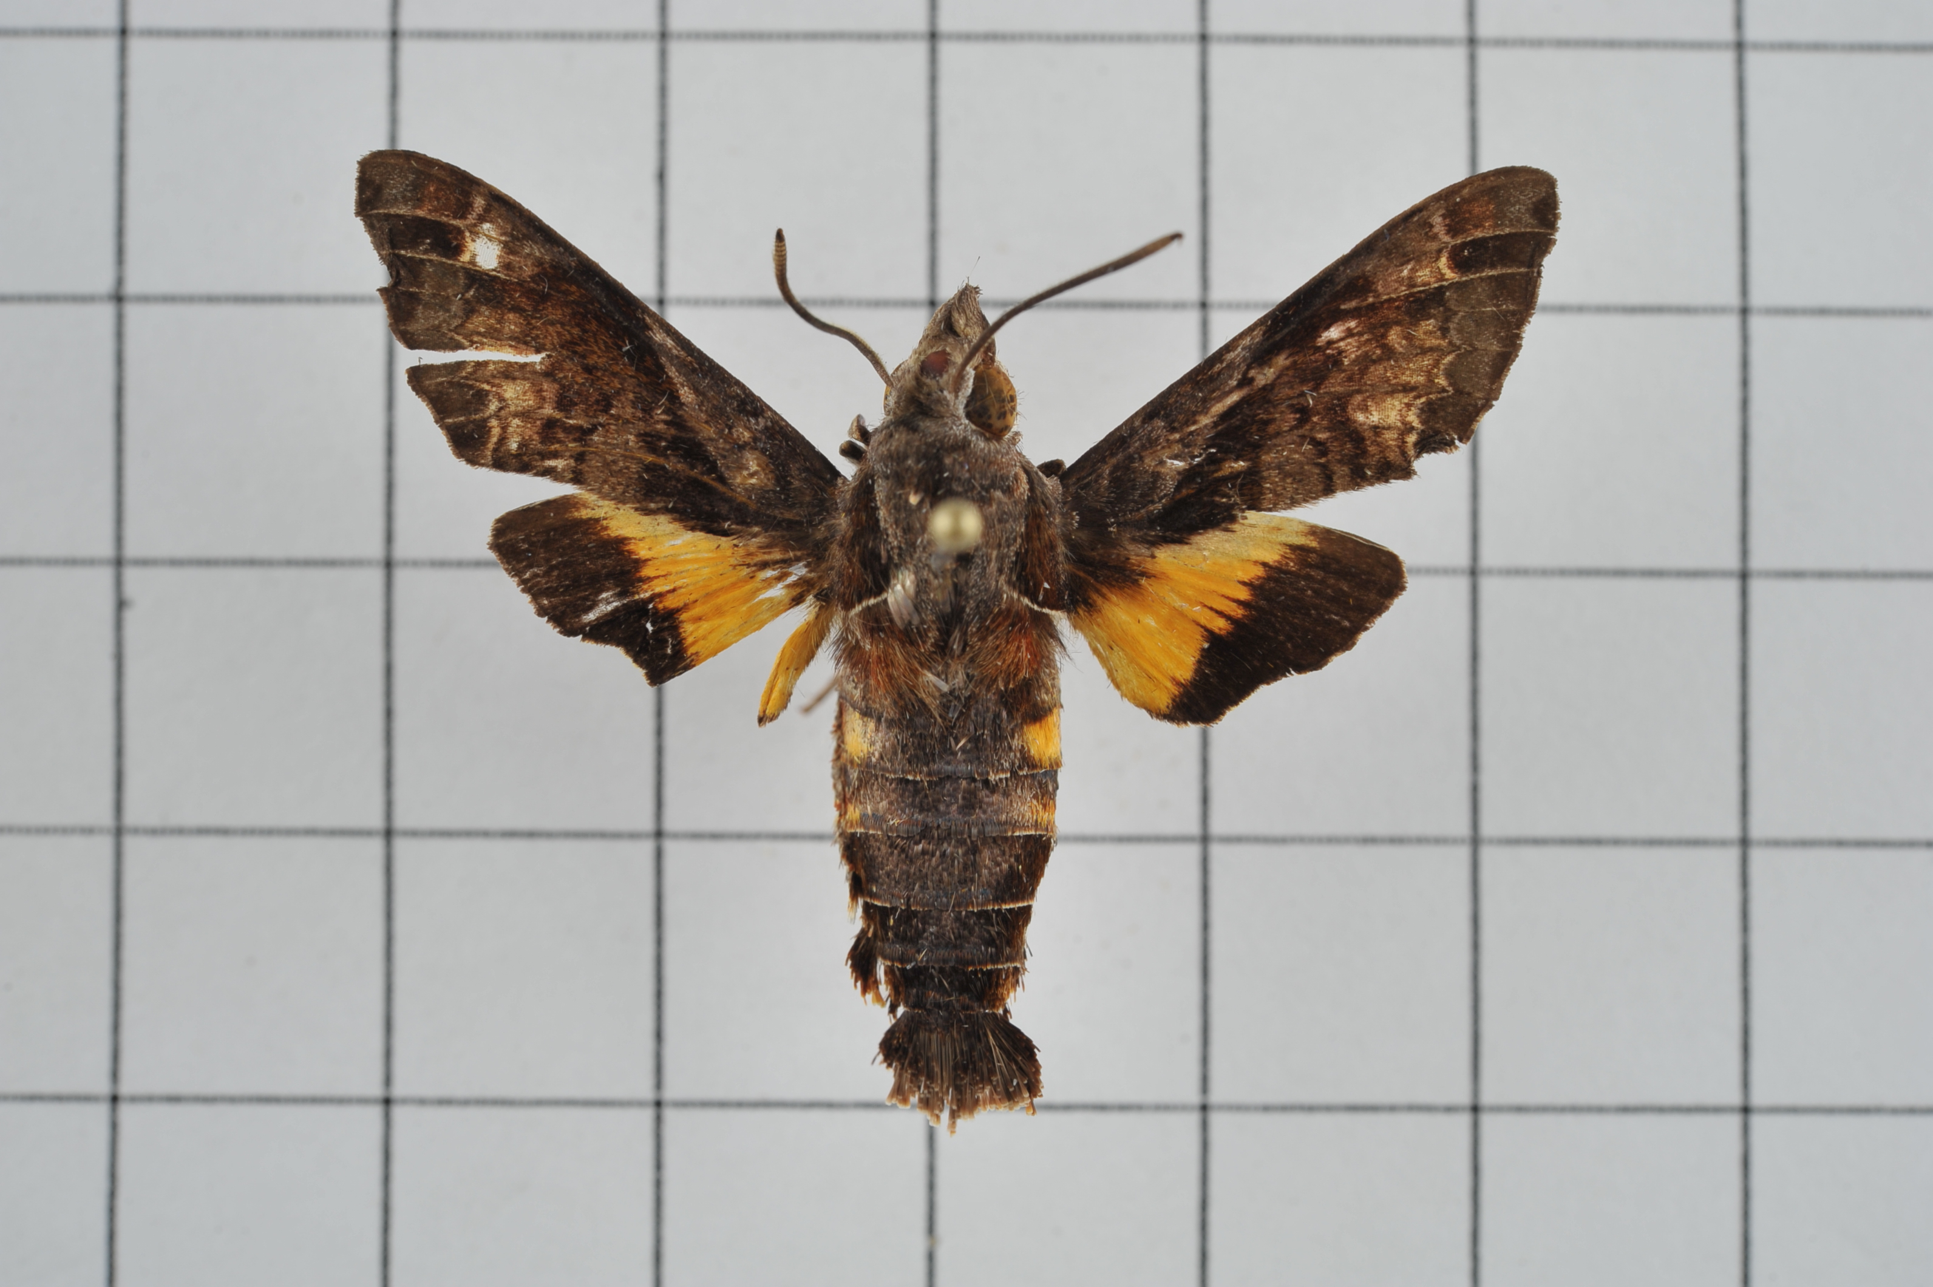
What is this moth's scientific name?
Macroglossum fritzei
